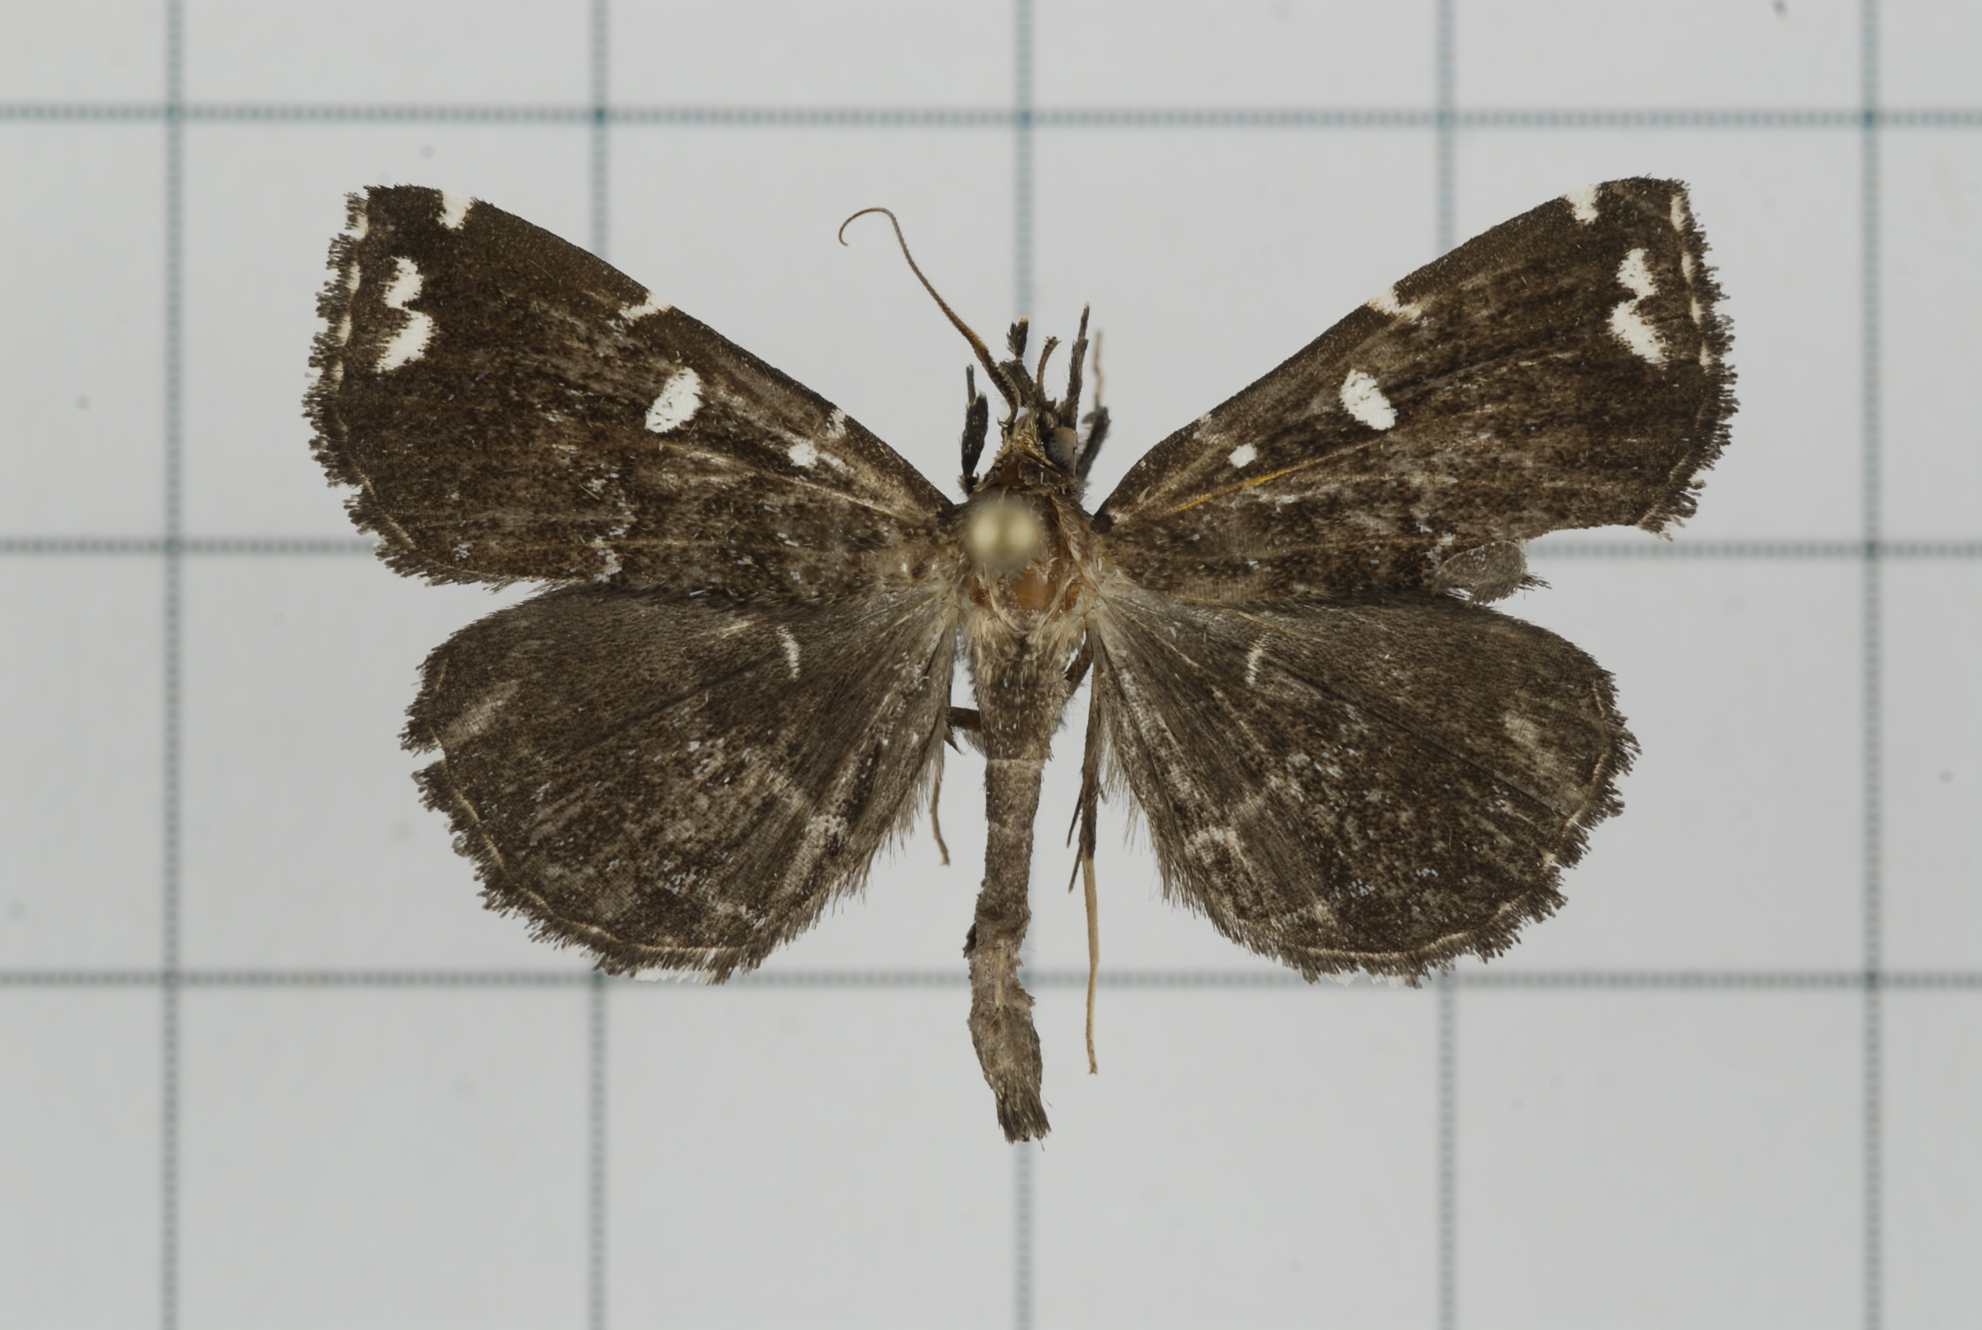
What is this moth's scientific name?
Adrapsa simplex
